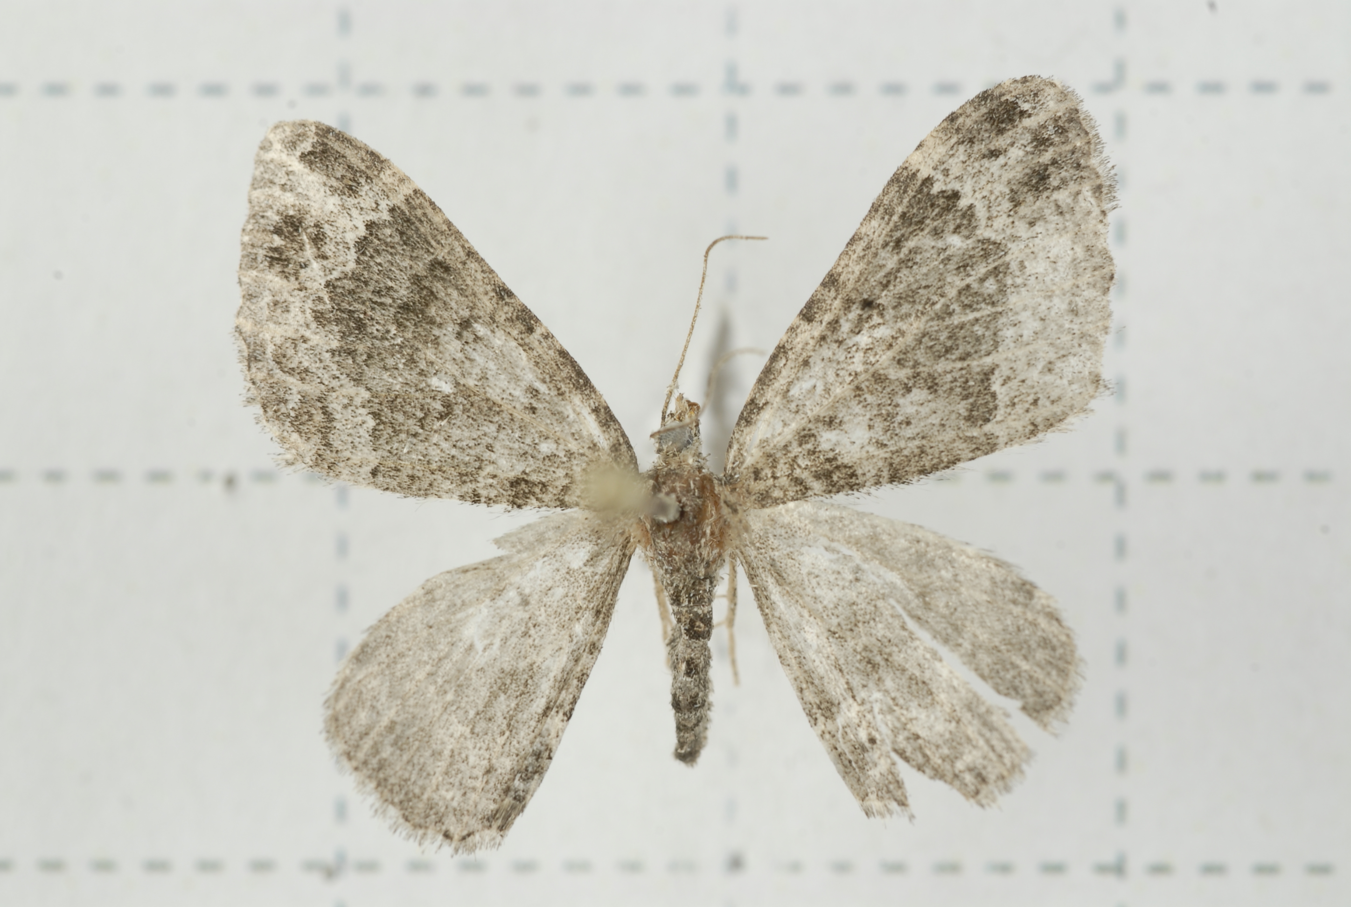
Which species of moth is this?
Xanthorhoe saturata
